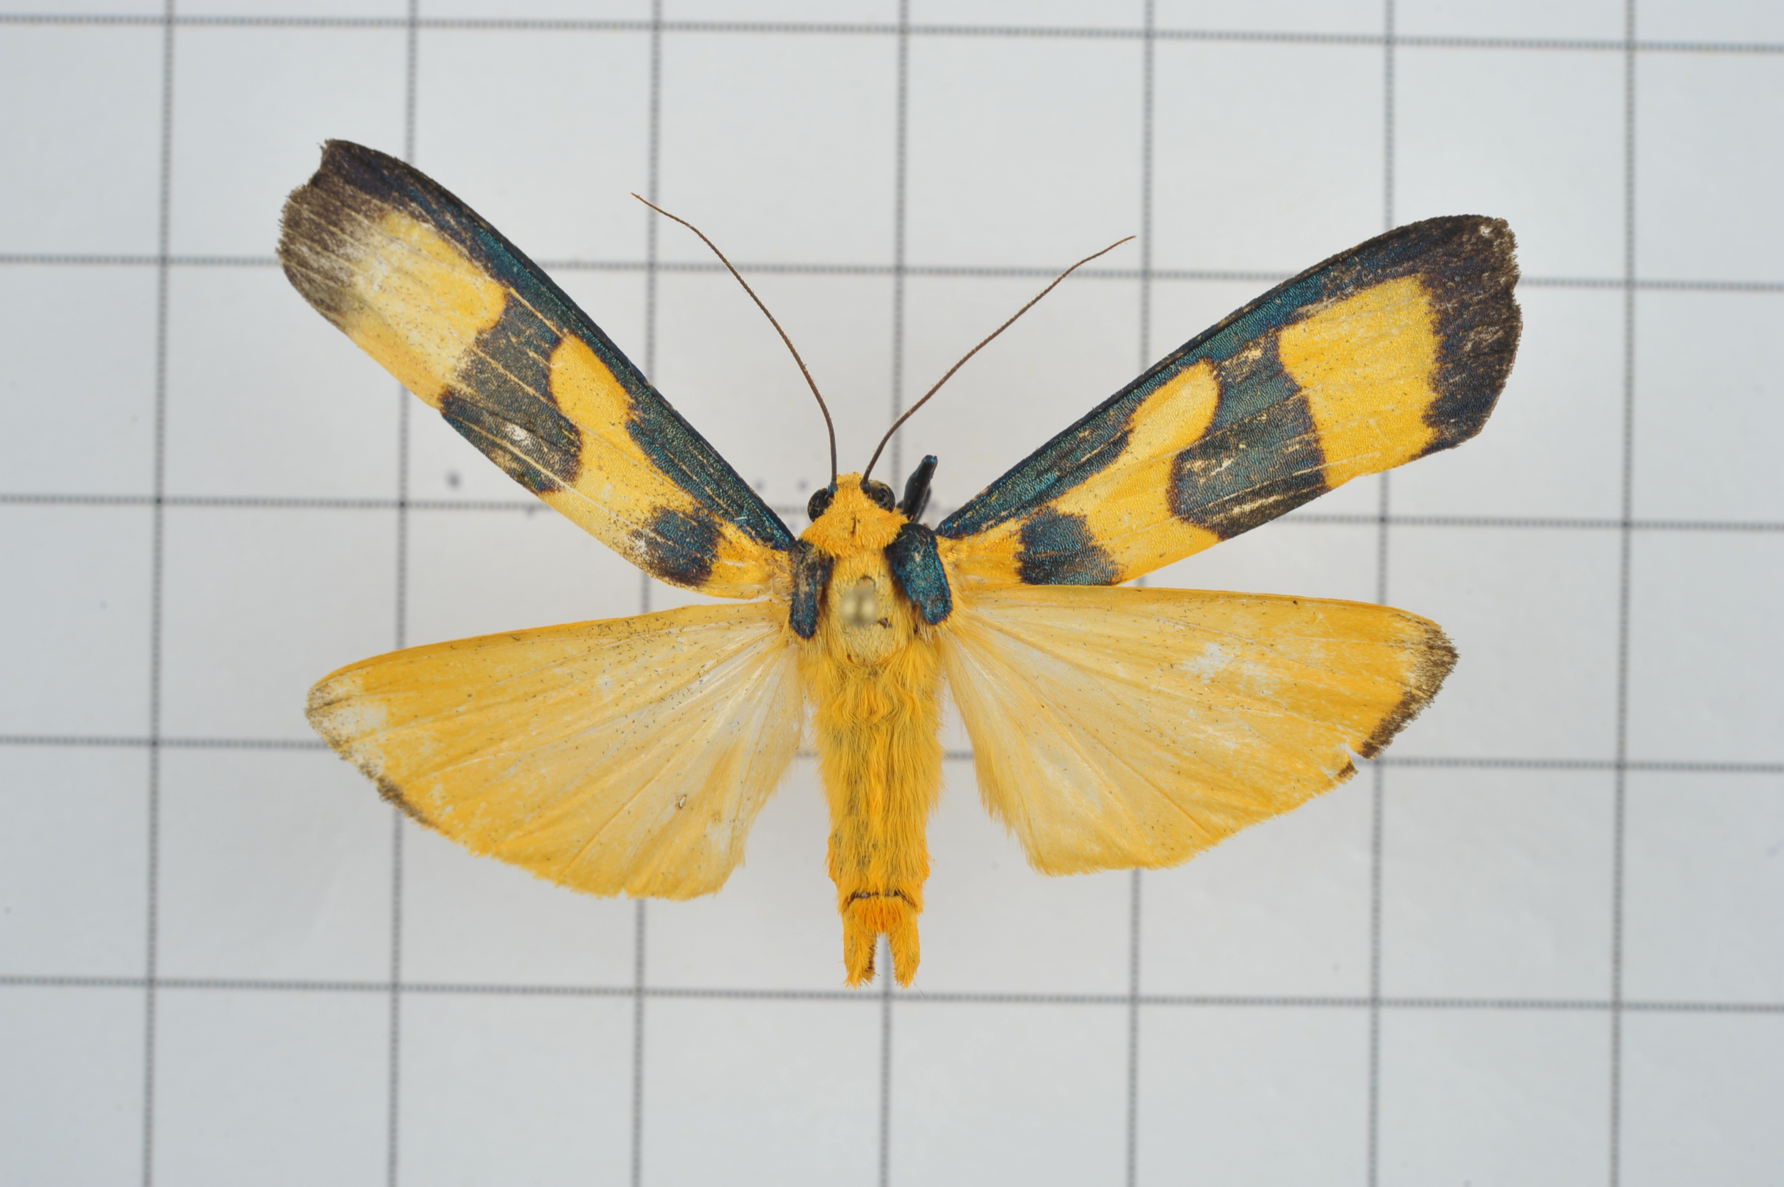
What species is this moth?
Chrysaeglia magnifica
